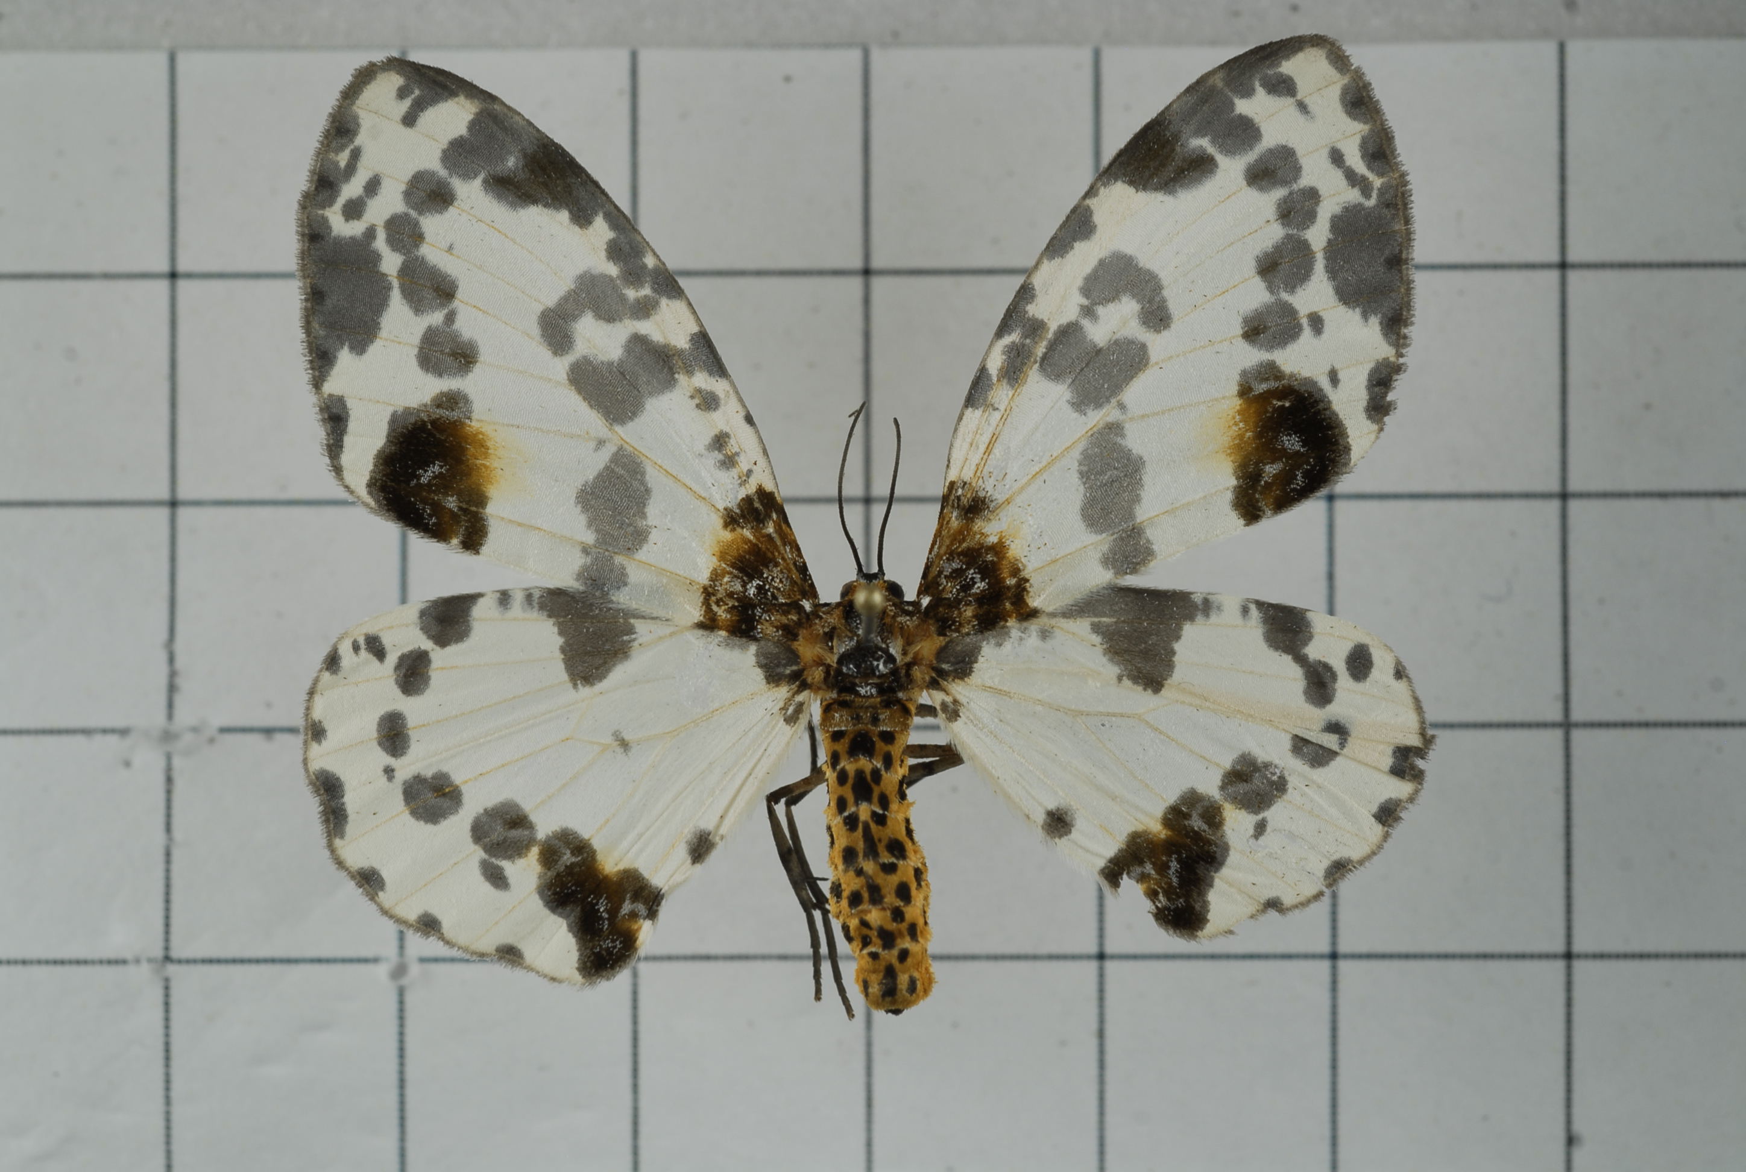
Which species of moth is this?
Abraxas formosilluminata
